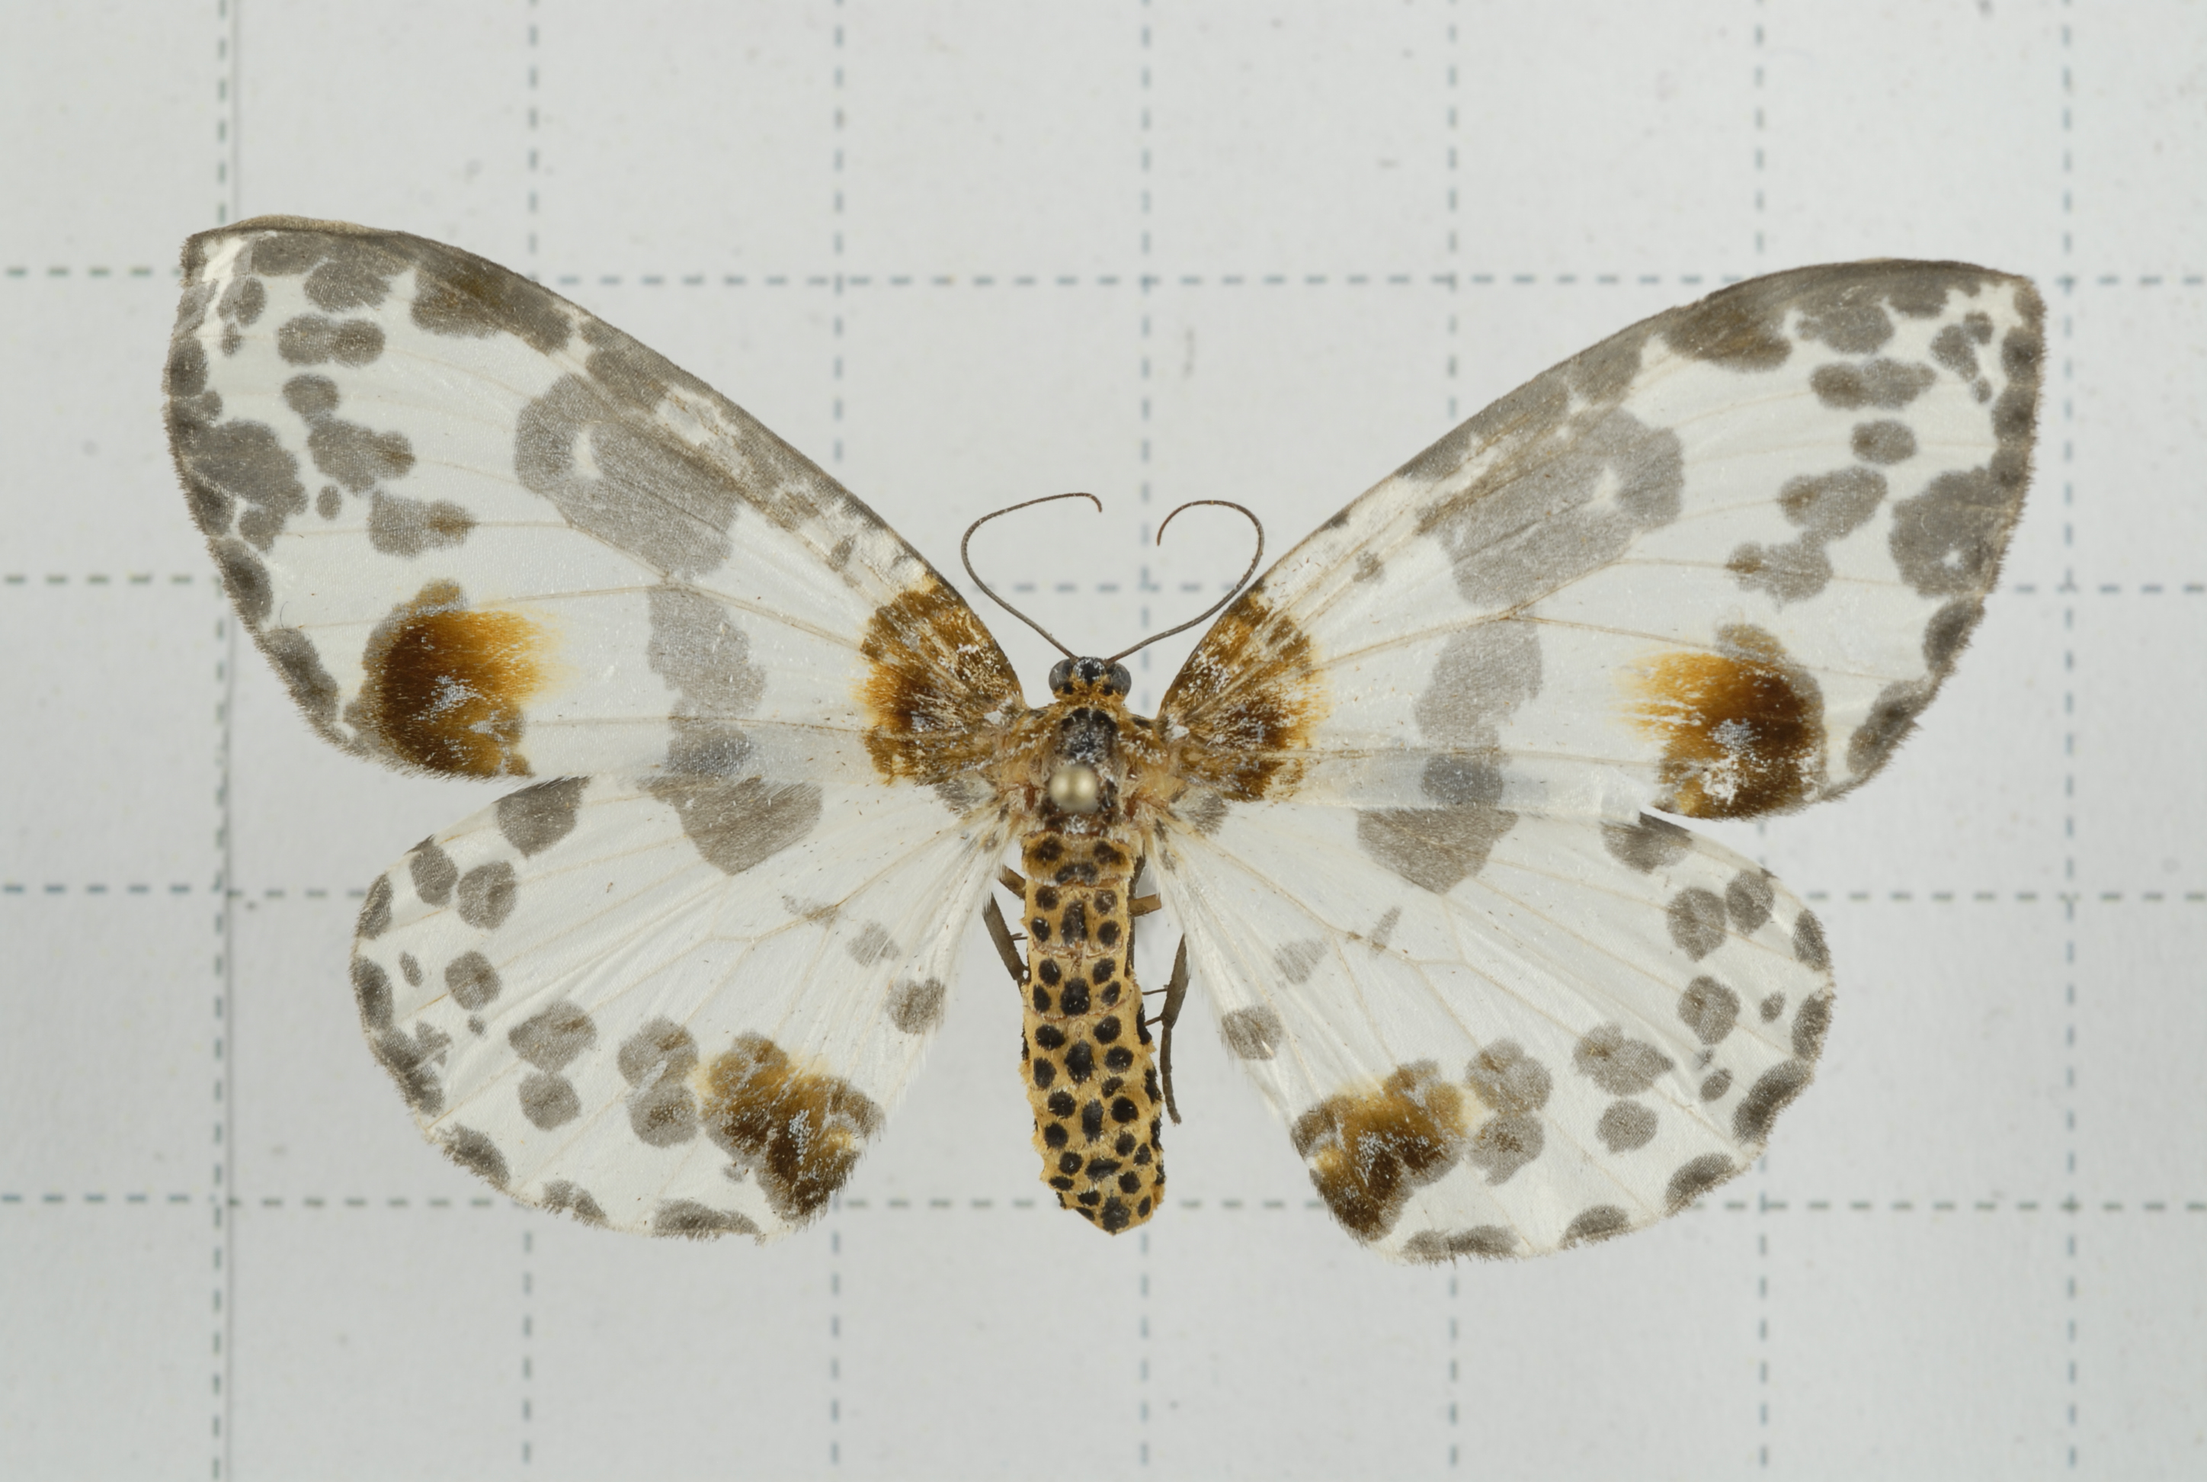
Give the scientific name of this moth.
Abraxas formosilluminata
